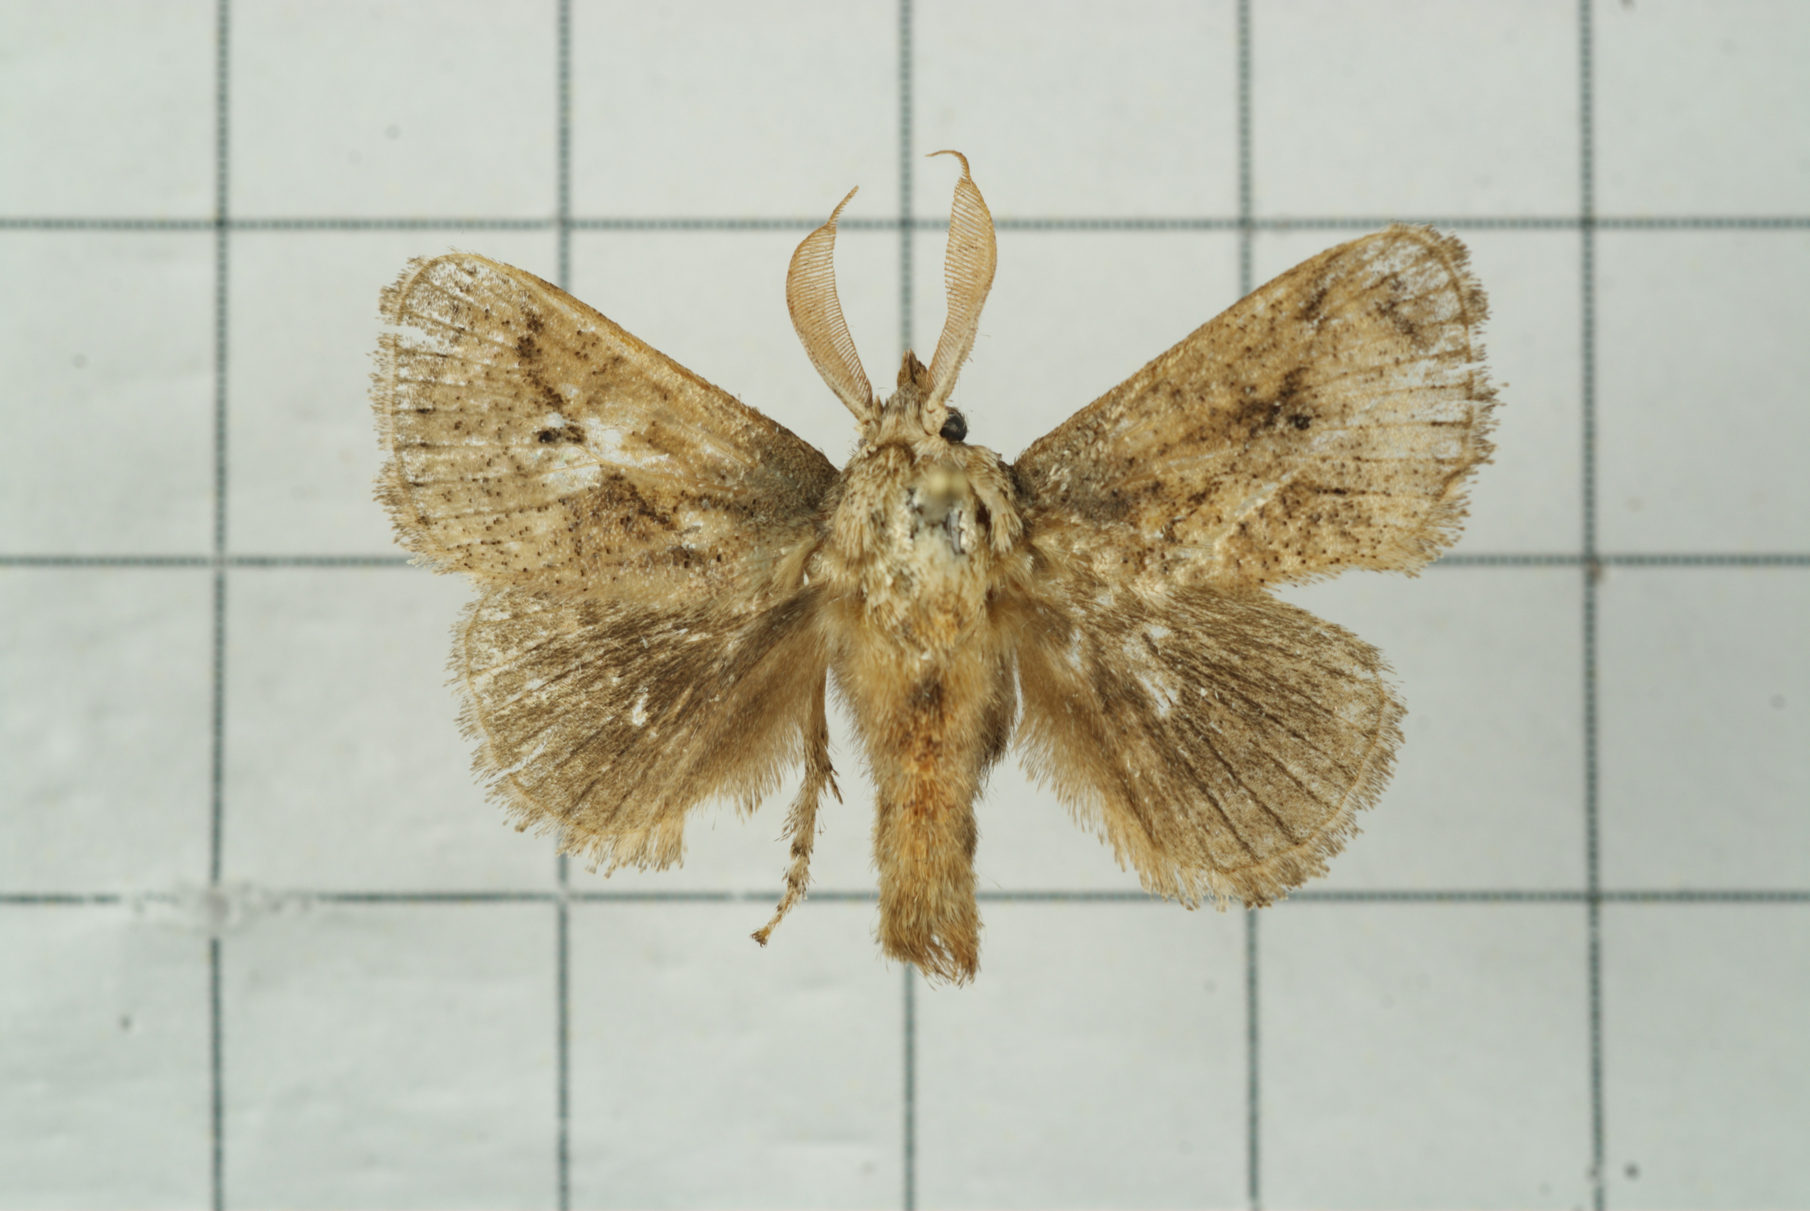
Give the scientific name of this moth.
Susica sinensis
